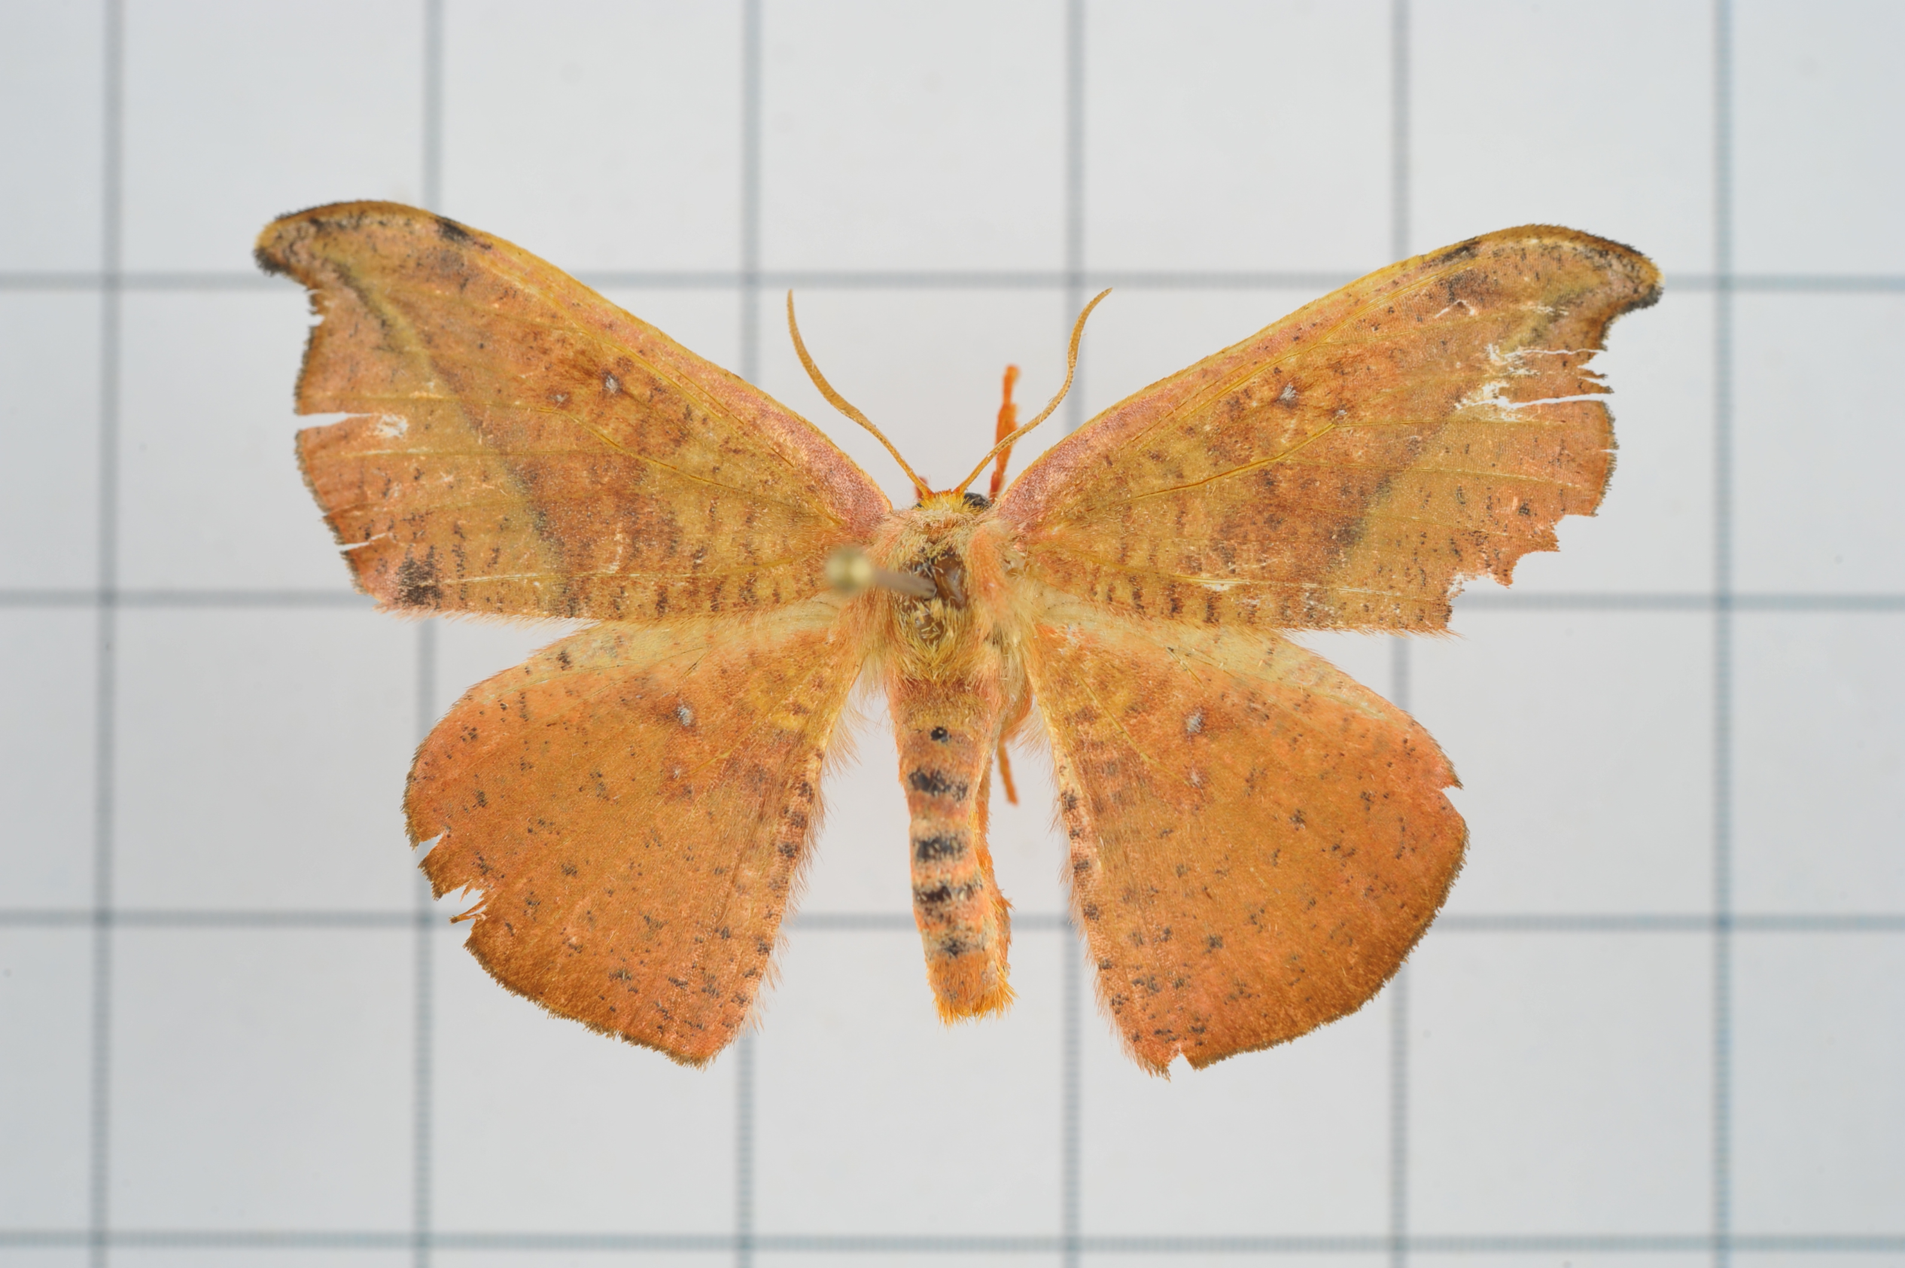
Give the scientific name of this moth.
Oreta loochooana loochooana
